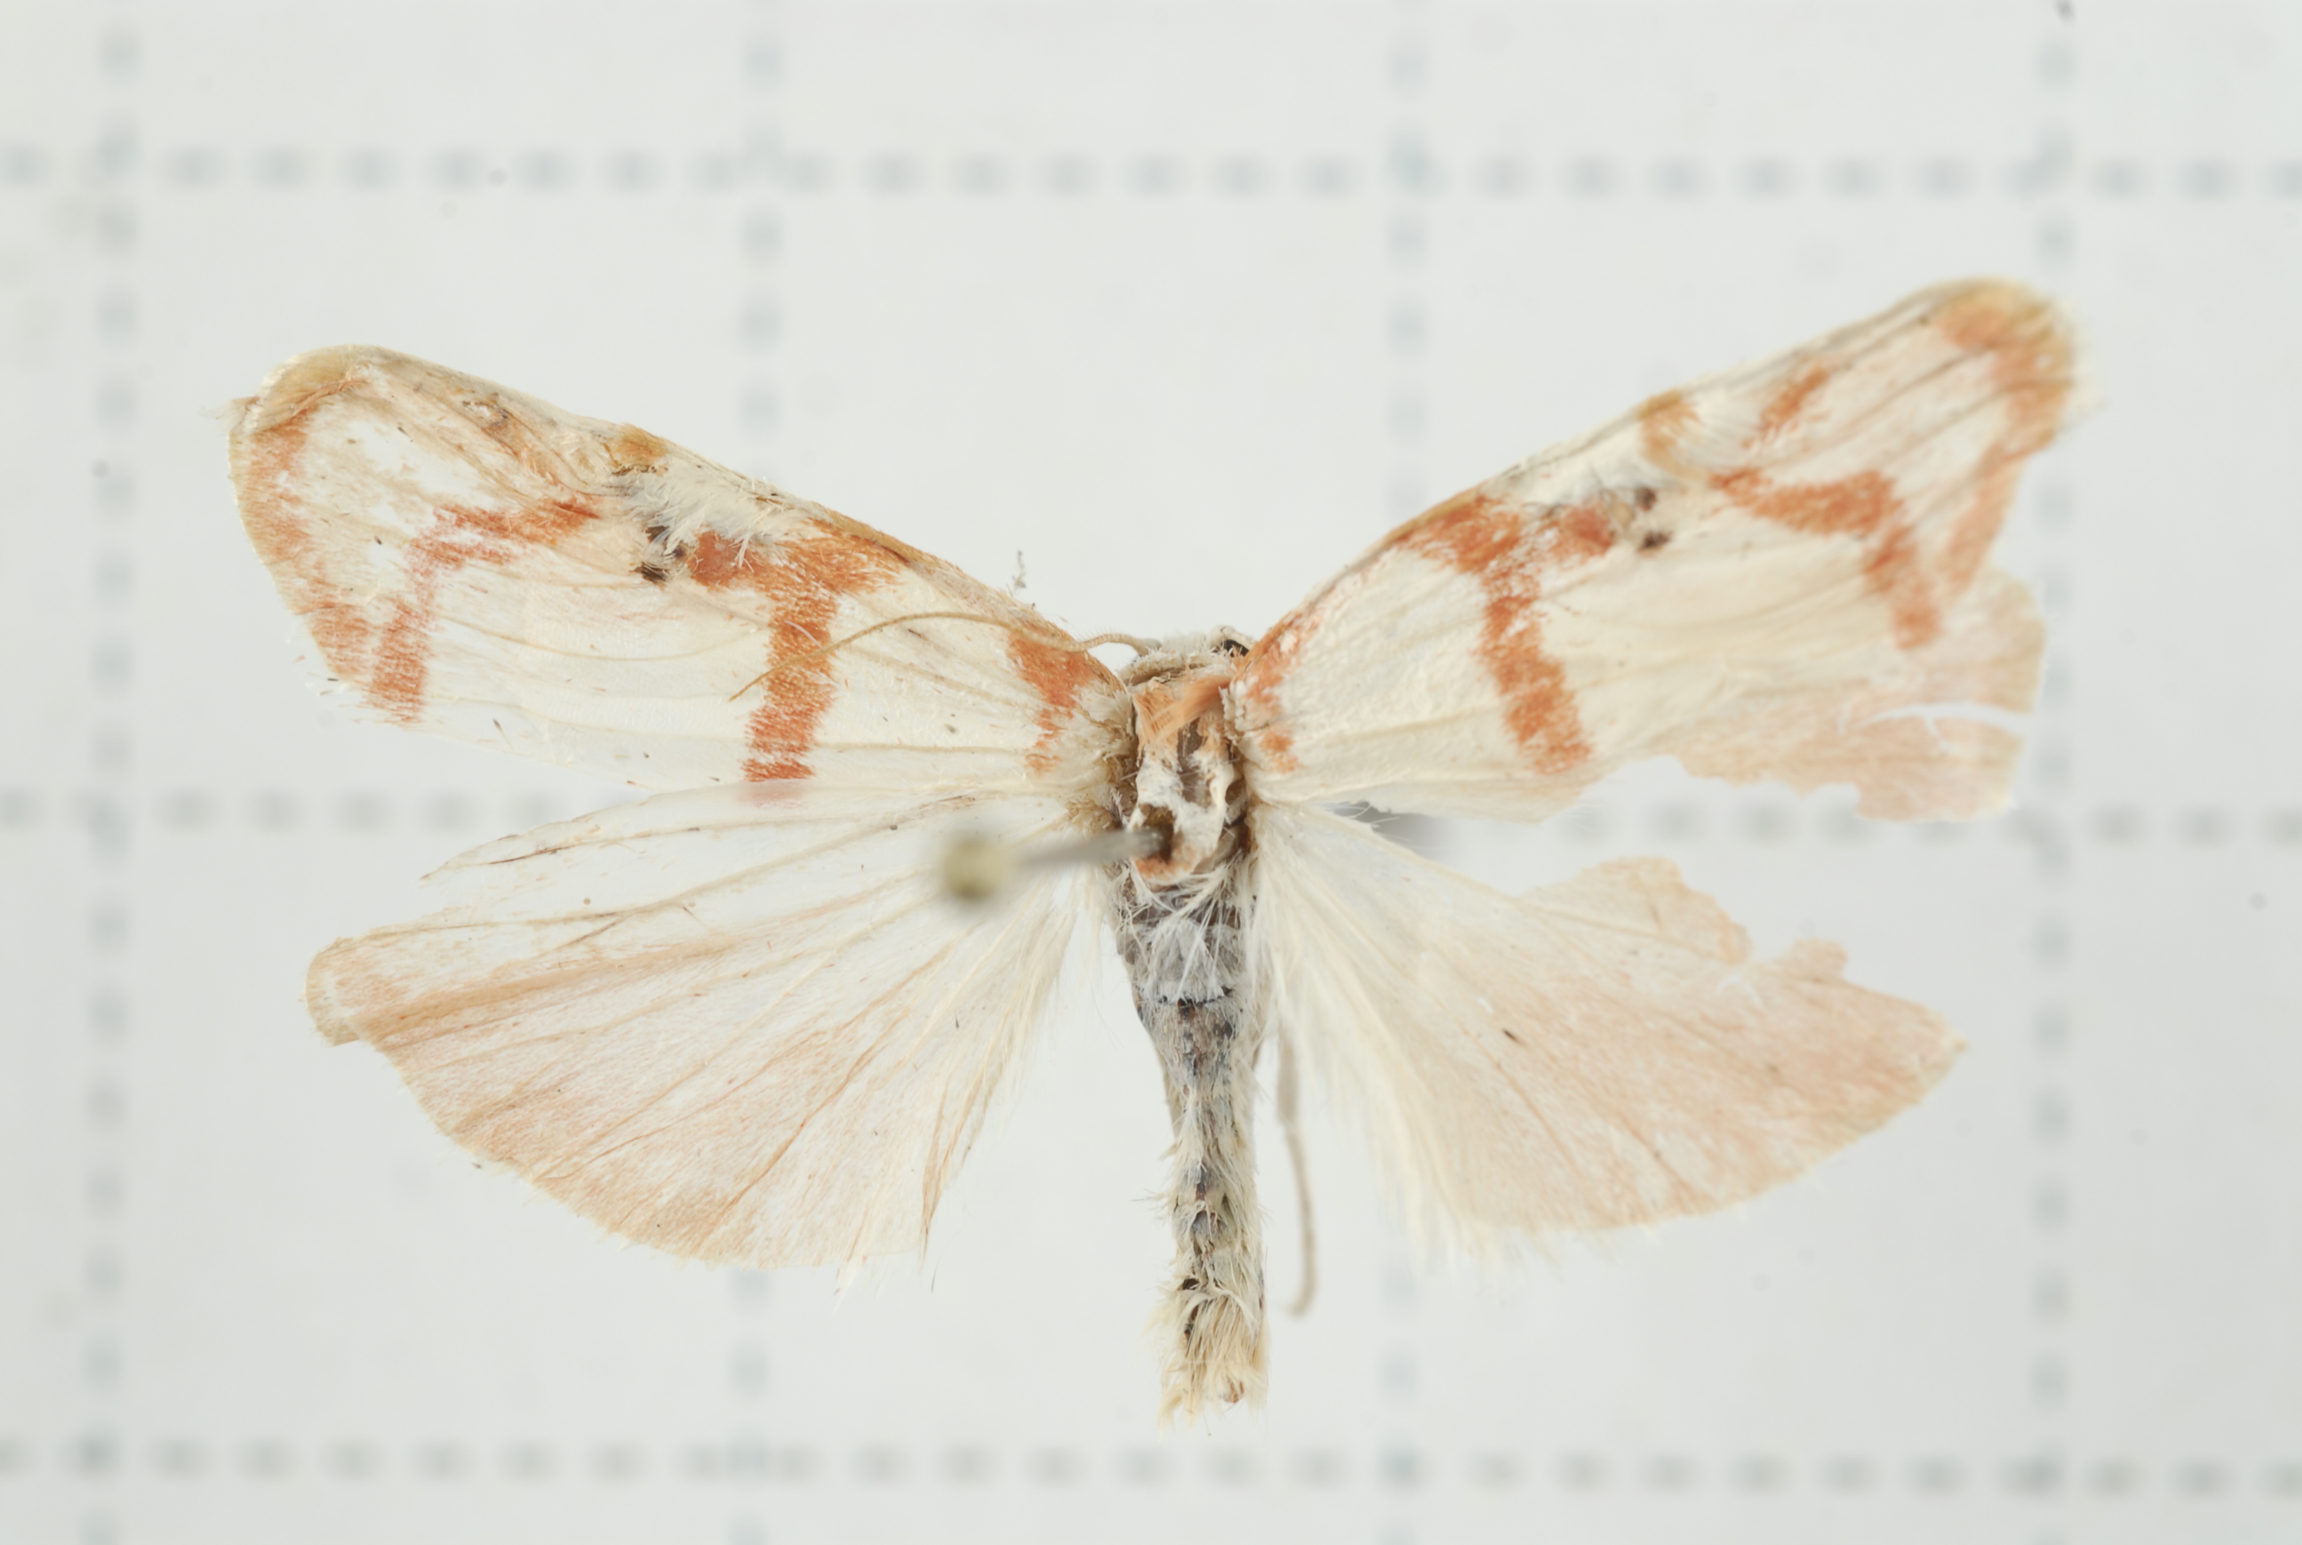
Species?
Cyana hamata hamata
